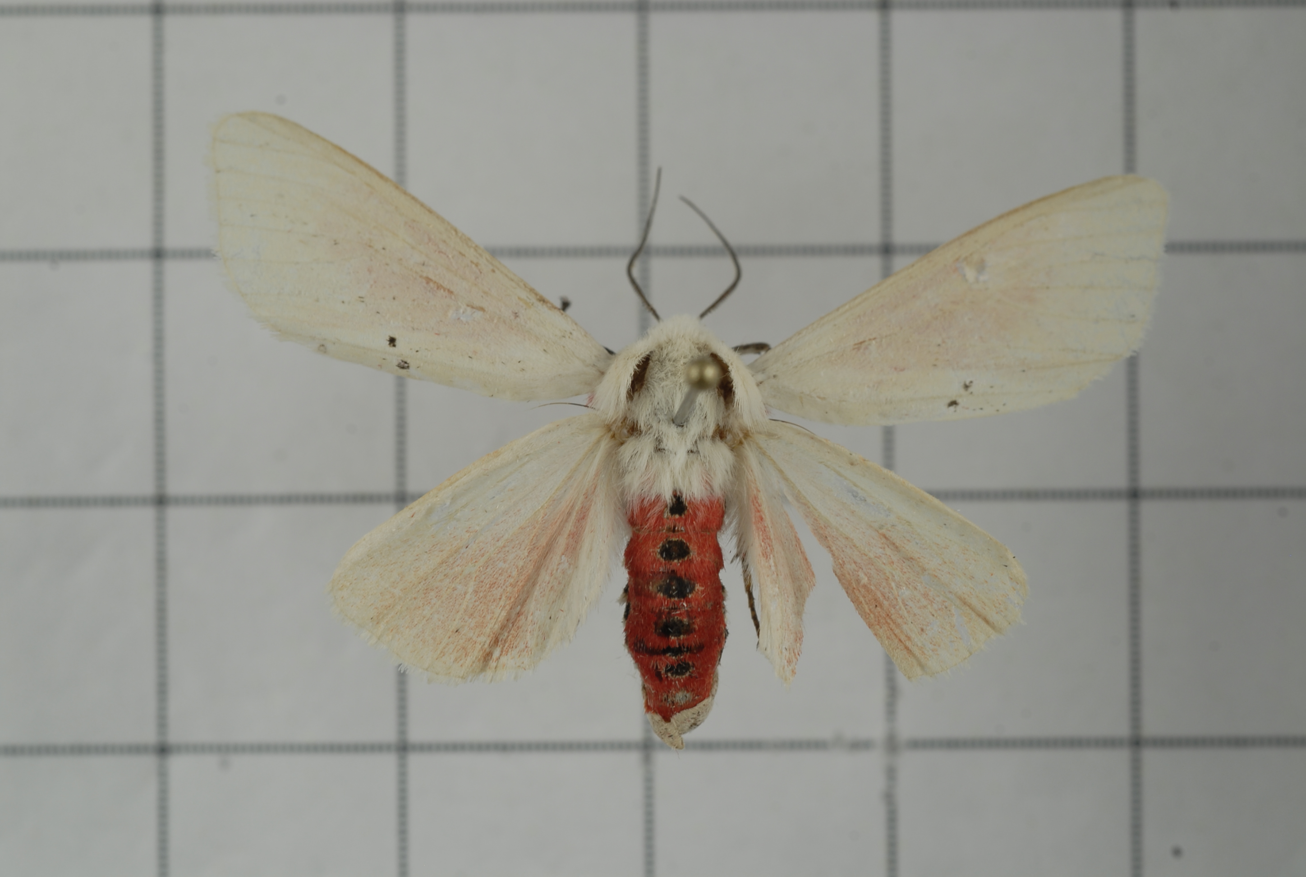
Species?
Spilarctia subcarnea
